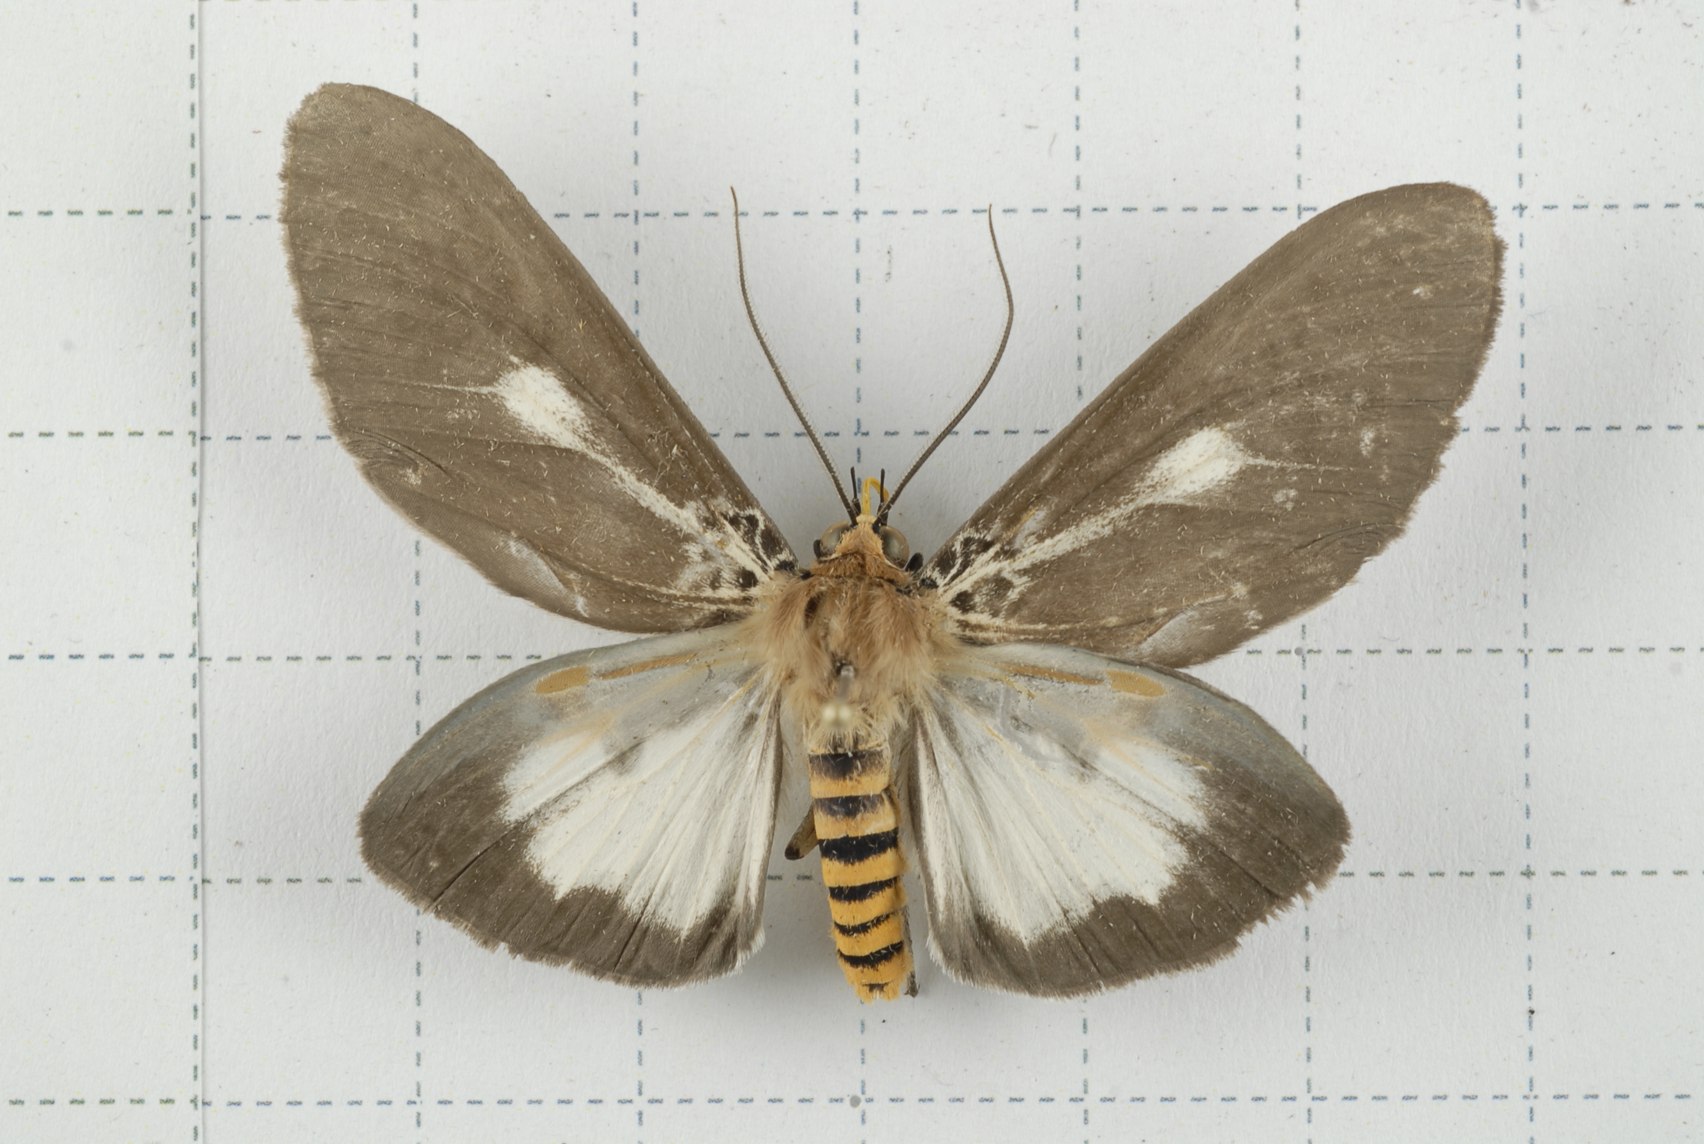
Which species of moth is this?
Asota heliconia zebrina
